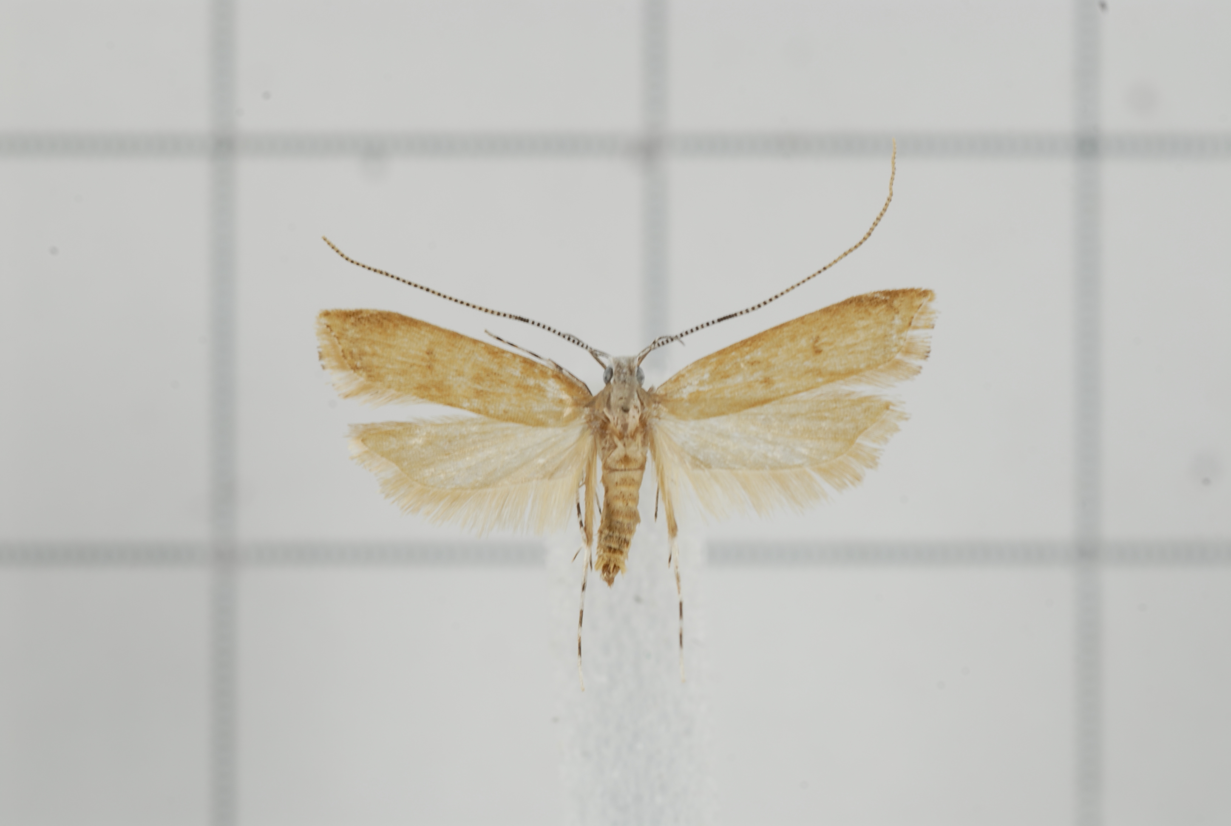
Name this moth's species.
Torodora parthenopis
